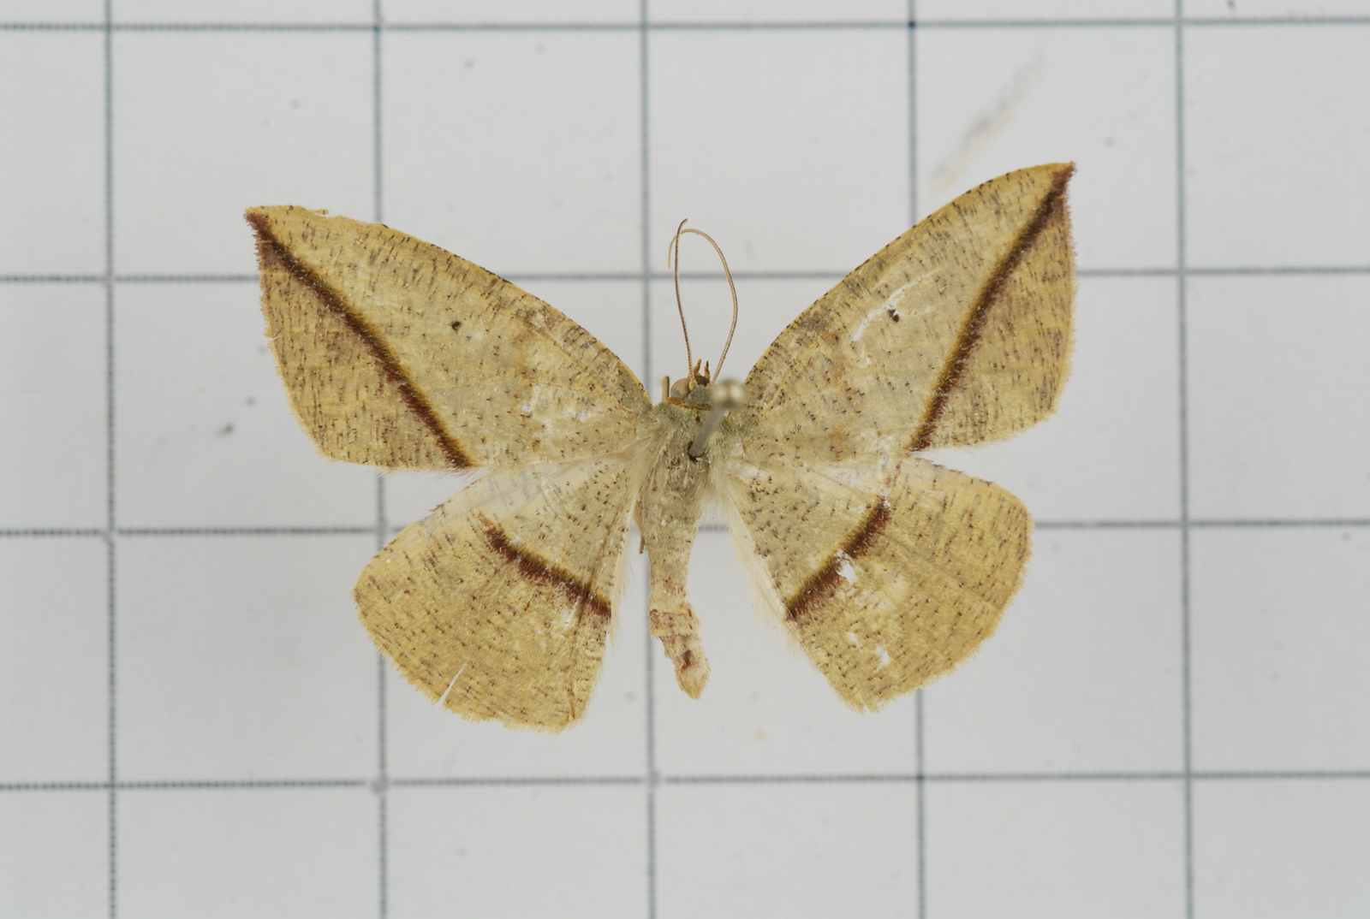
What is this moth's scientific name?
Polyscia viridispurca
